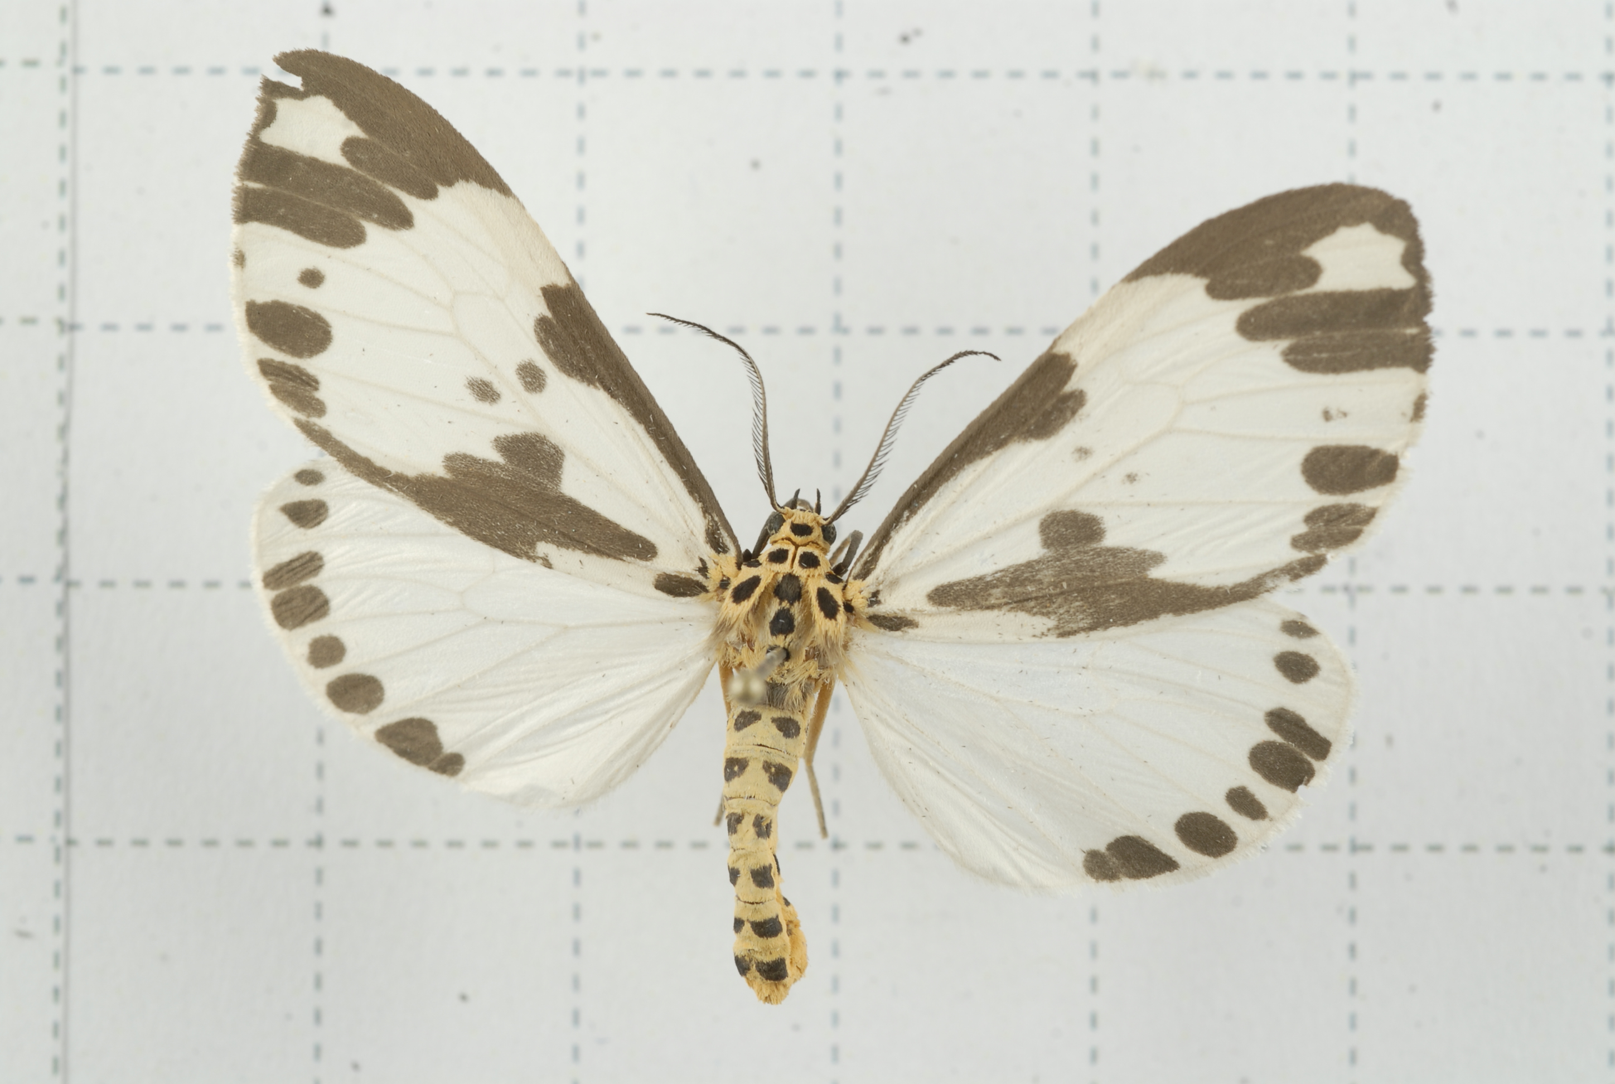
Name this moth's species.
Nyctemera carissima formosana
